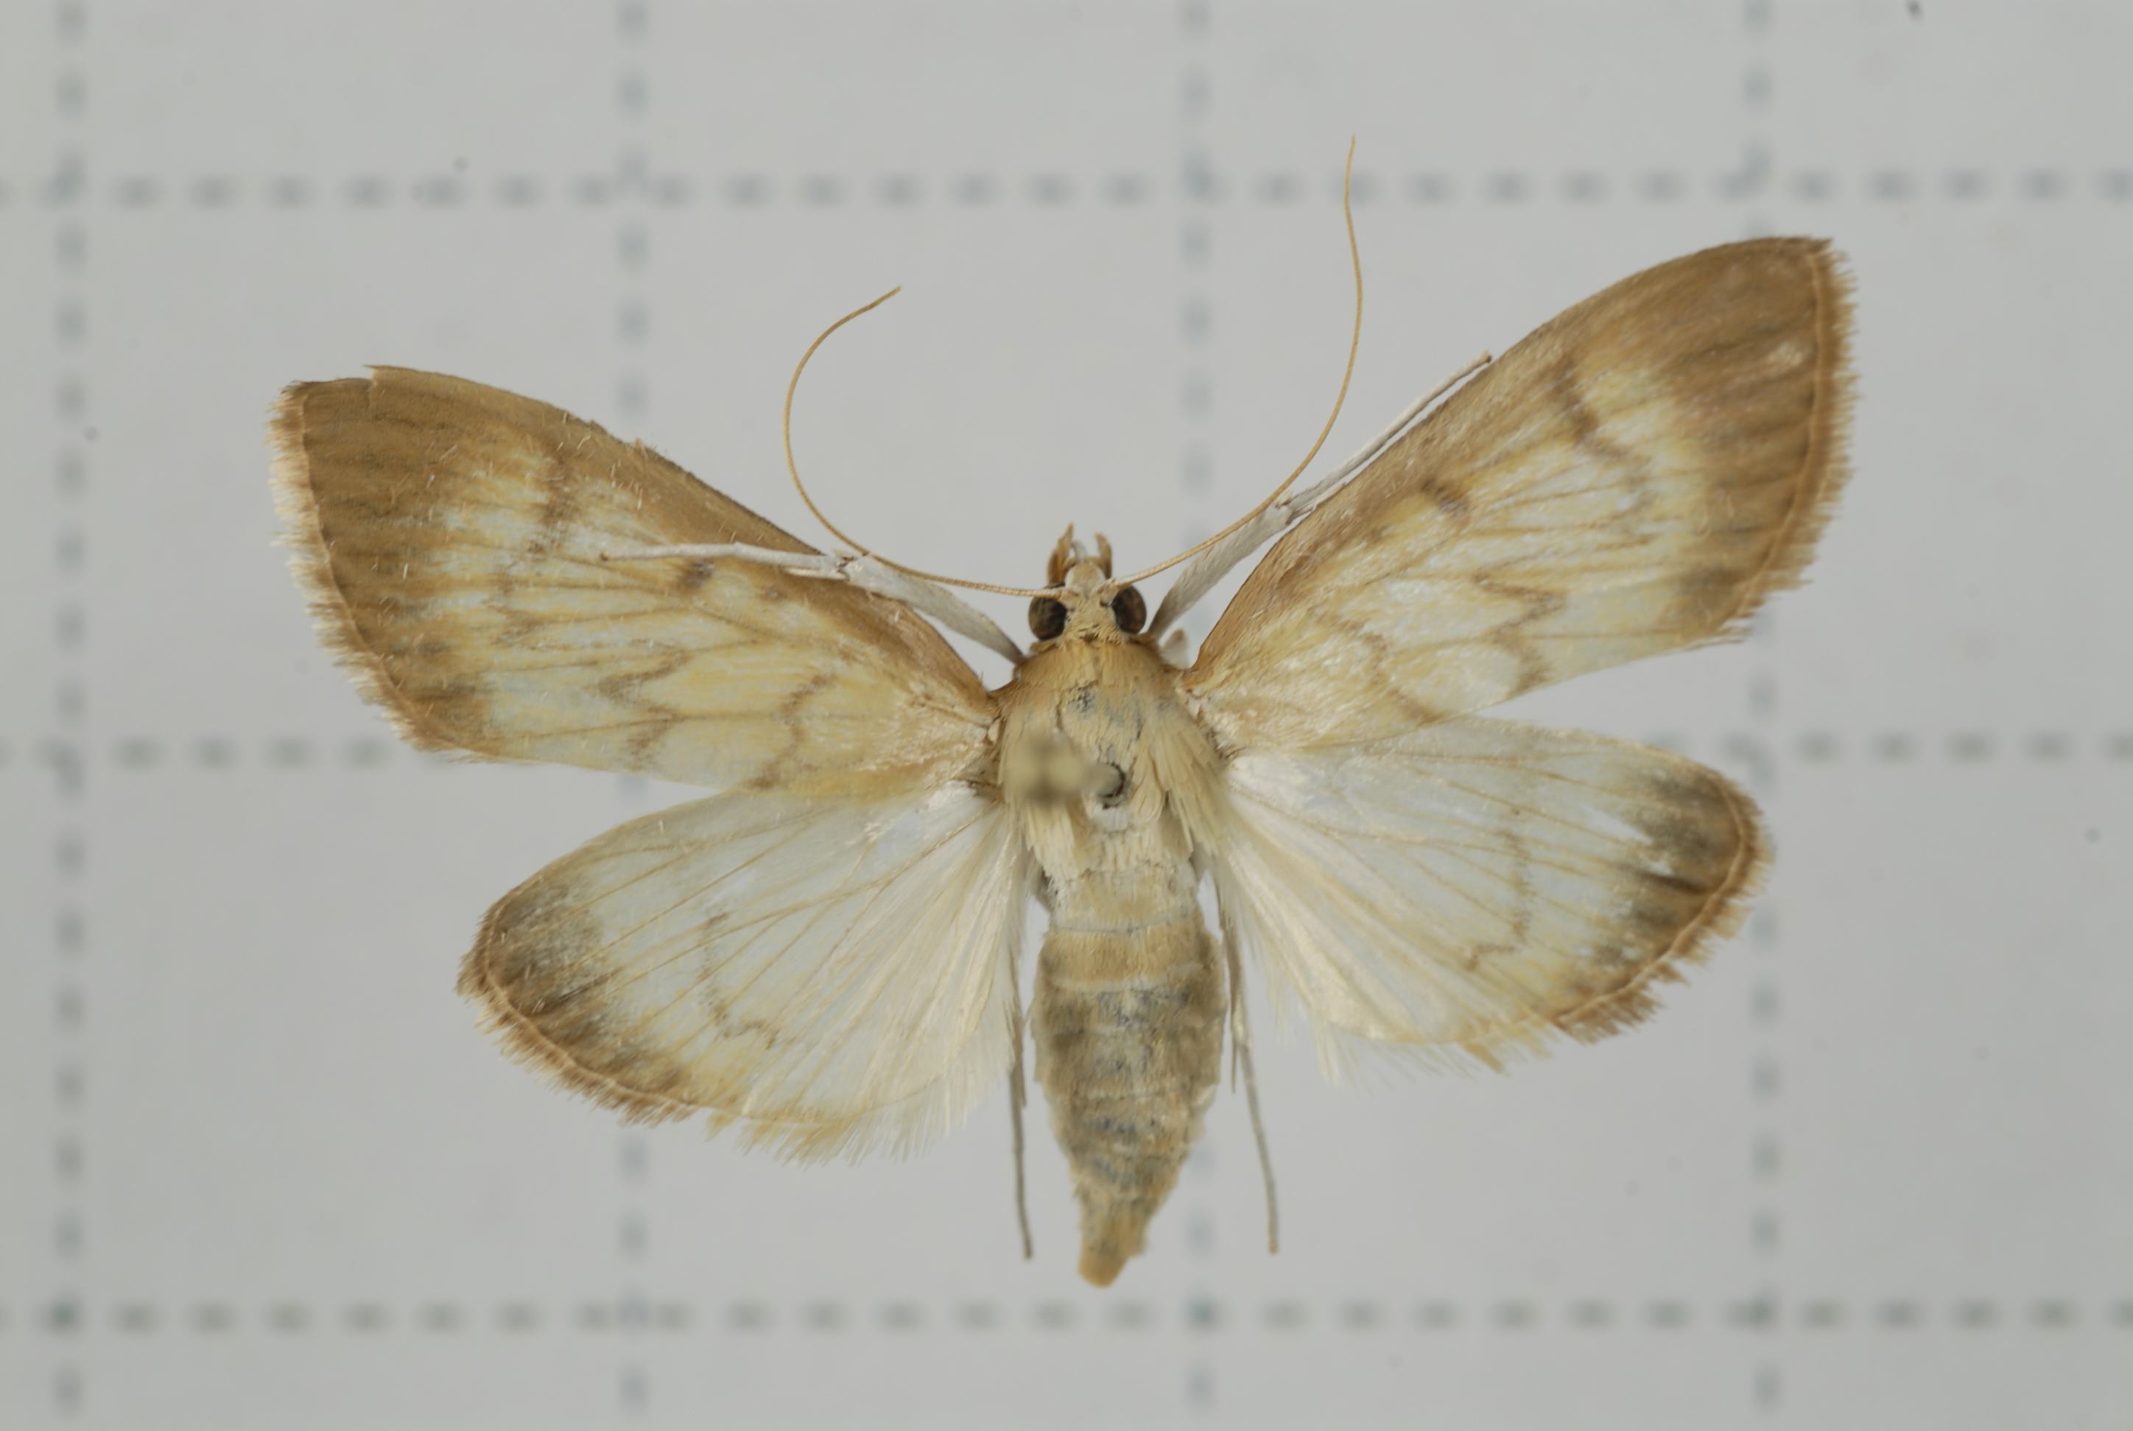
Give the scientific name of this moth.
Crypsiptya coclesalis
